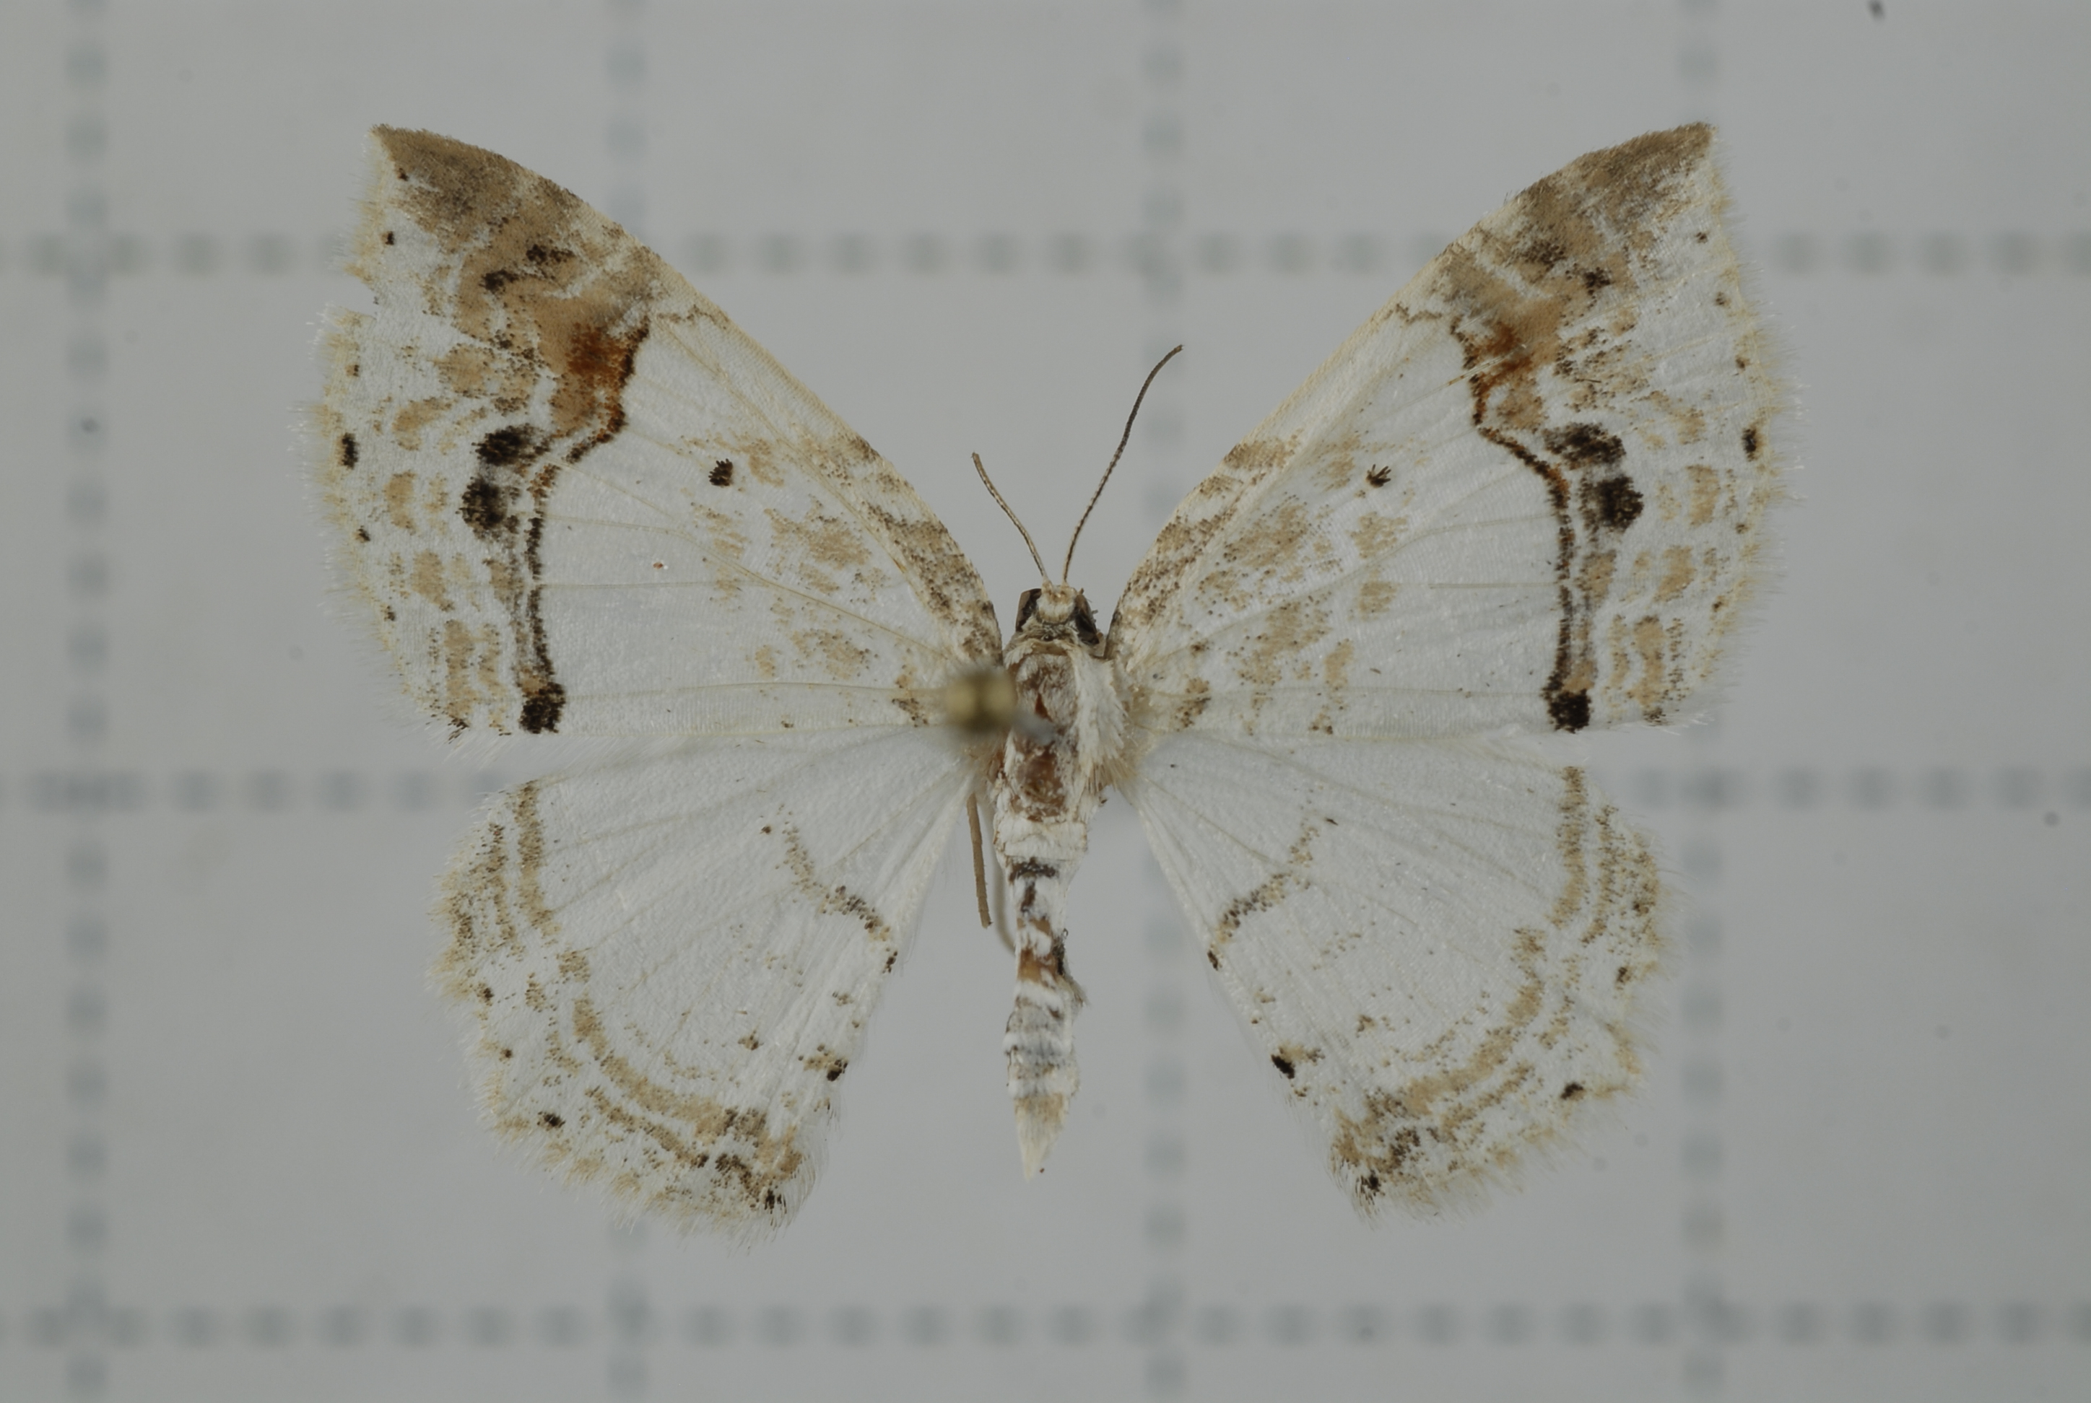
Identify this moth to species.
Asthena undulata
